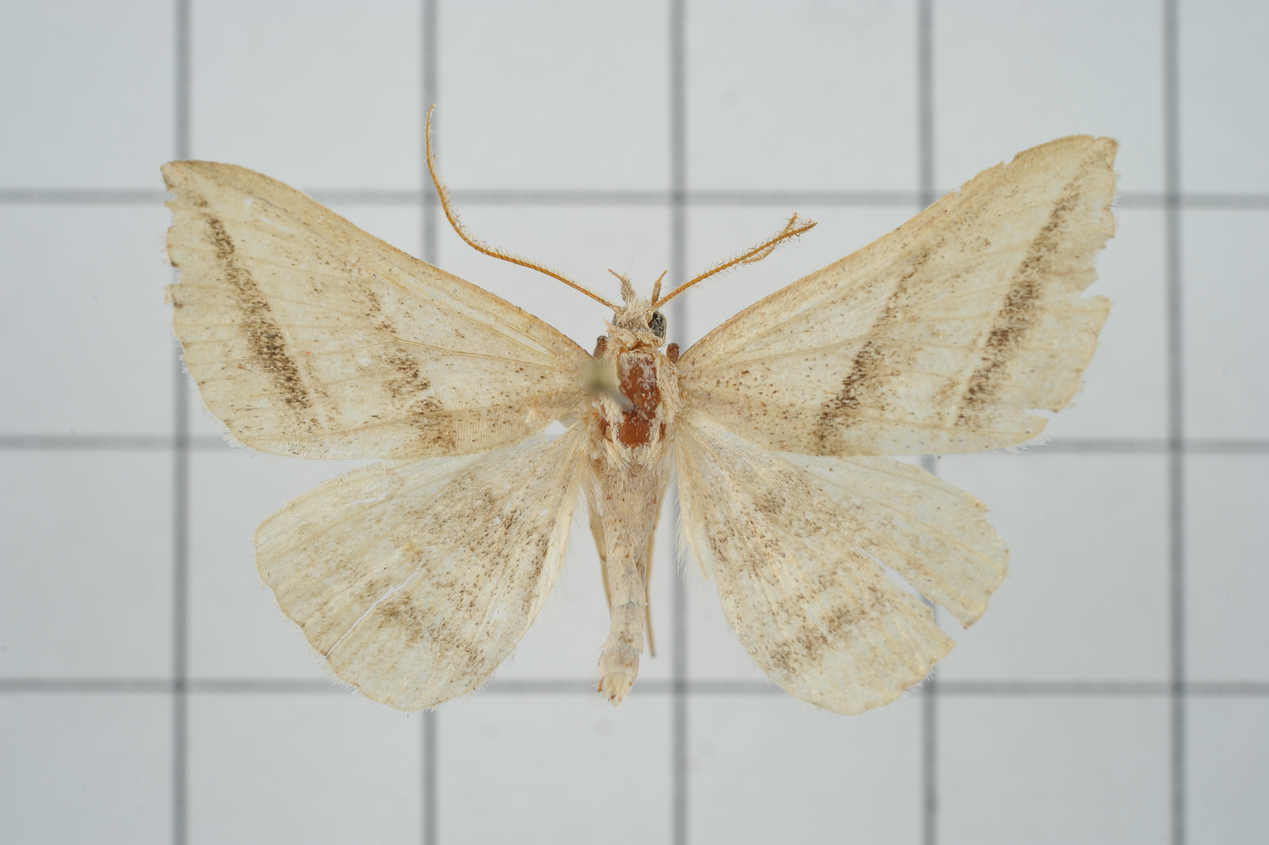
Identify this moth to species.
Blasticorhinus bifasciata
